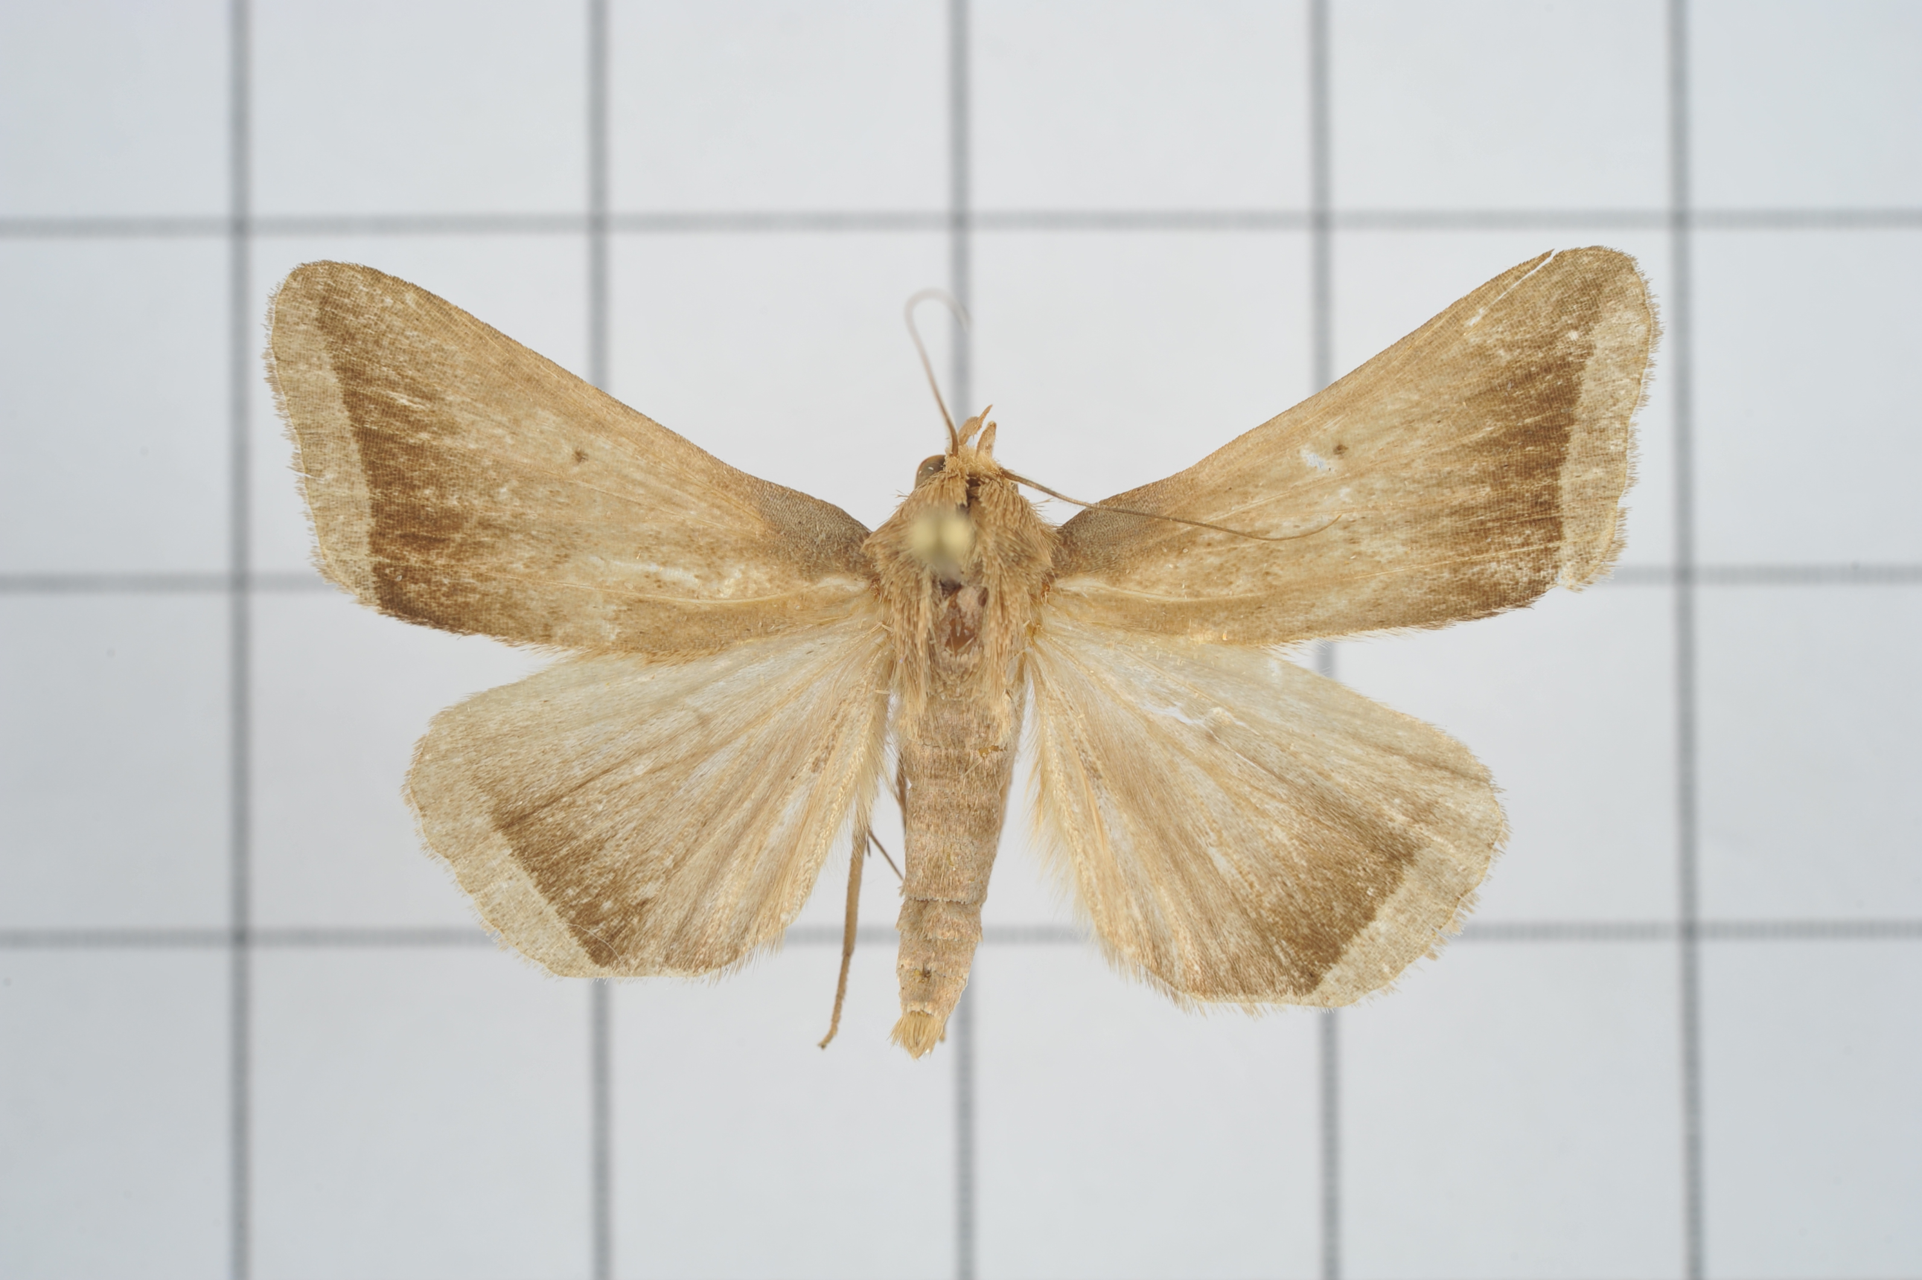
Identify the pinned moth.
Simplicia bimarginata
